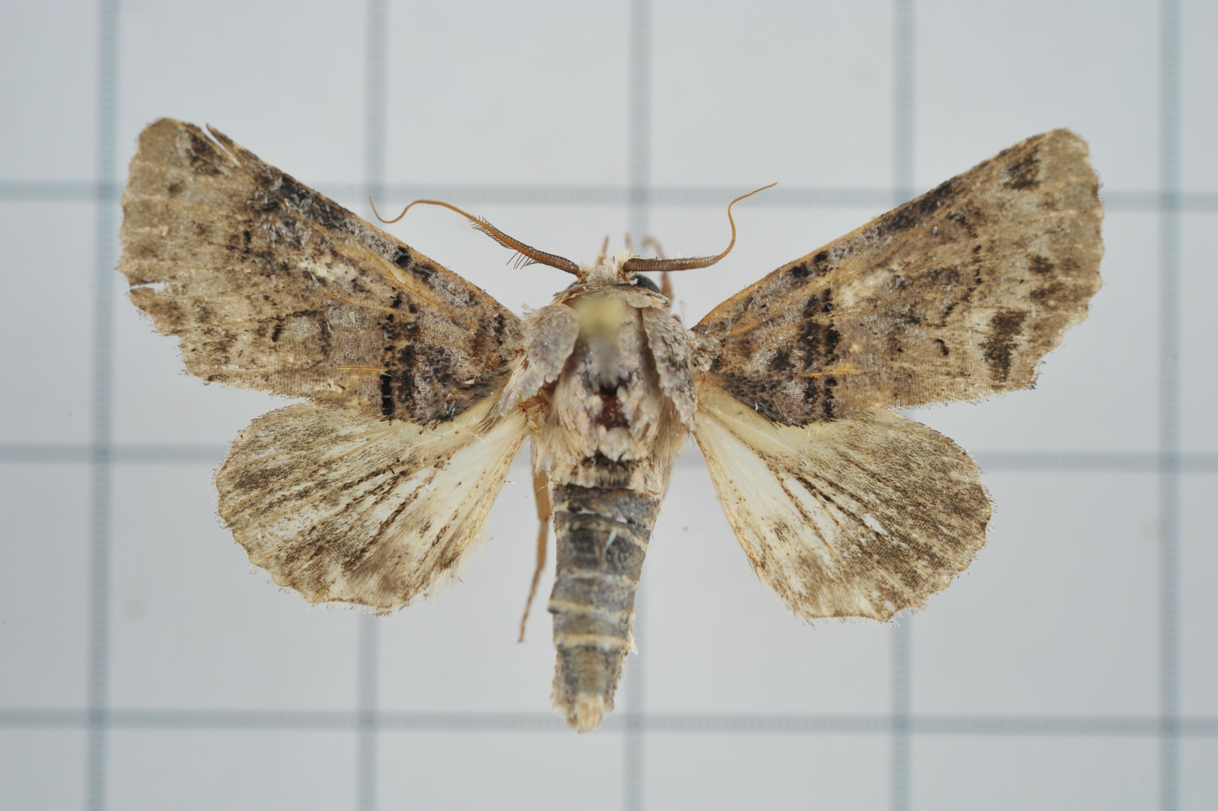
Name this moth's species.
Aplotelia diplographa
